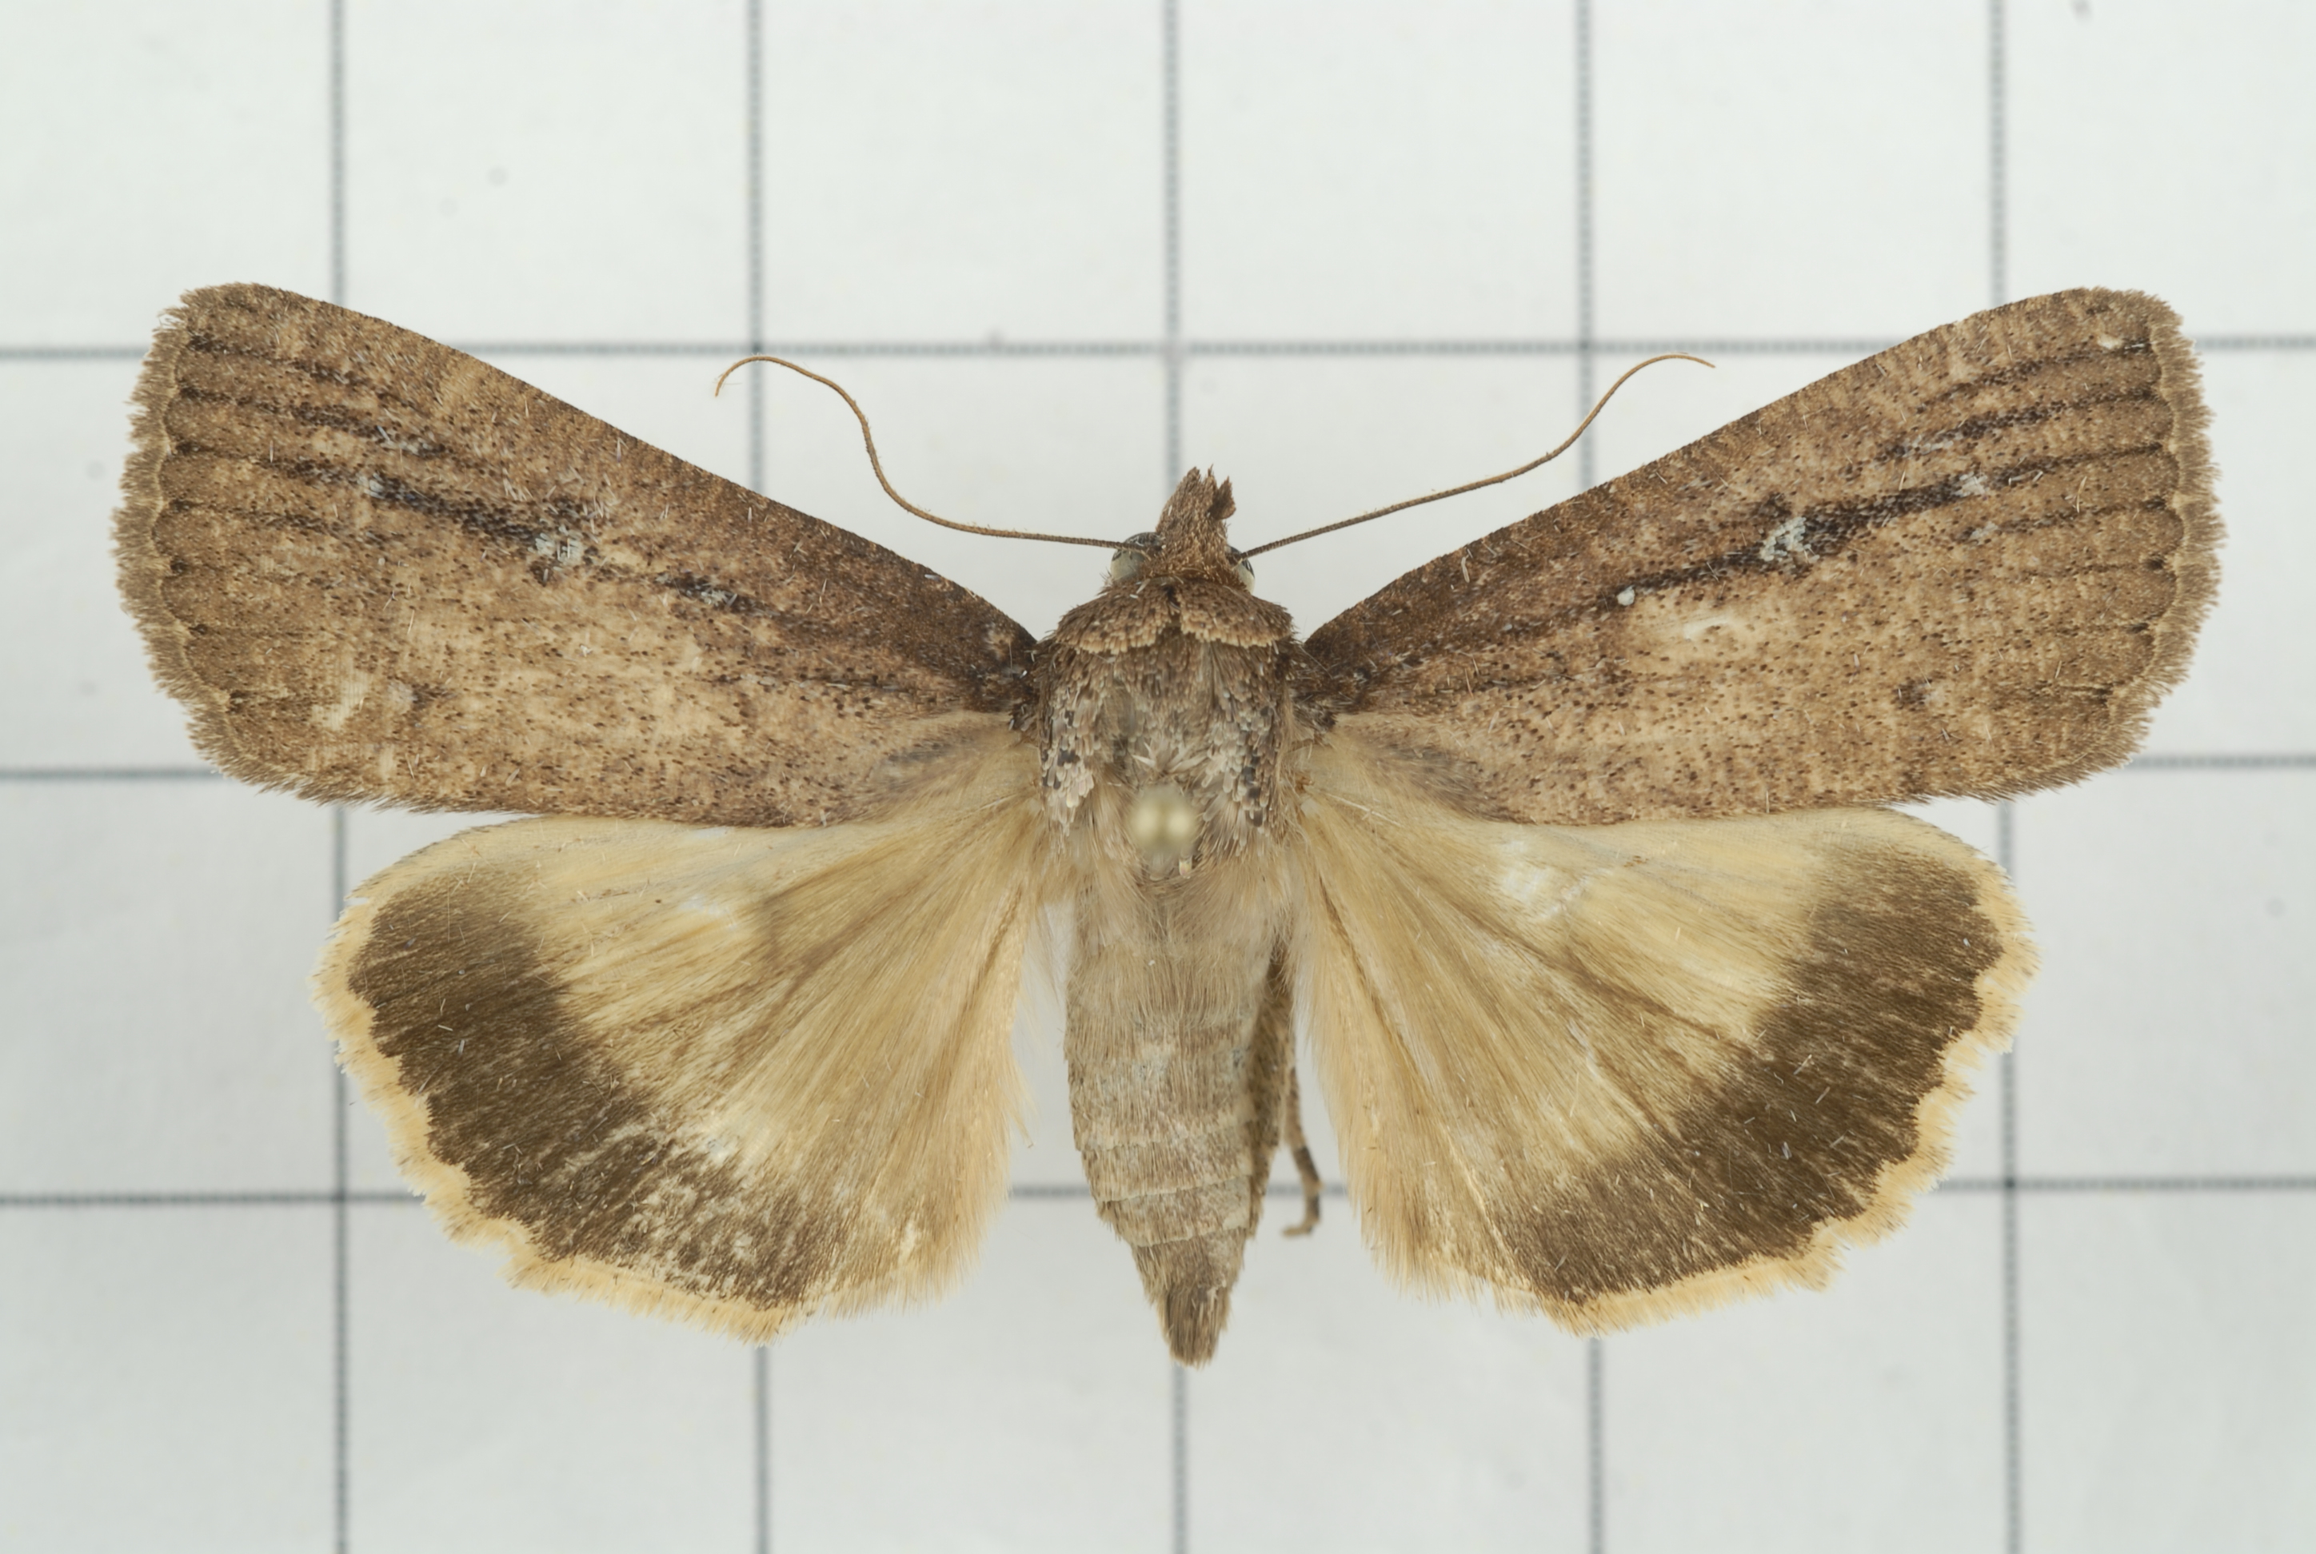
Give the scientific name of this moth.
Perinaenia mingchyrica
